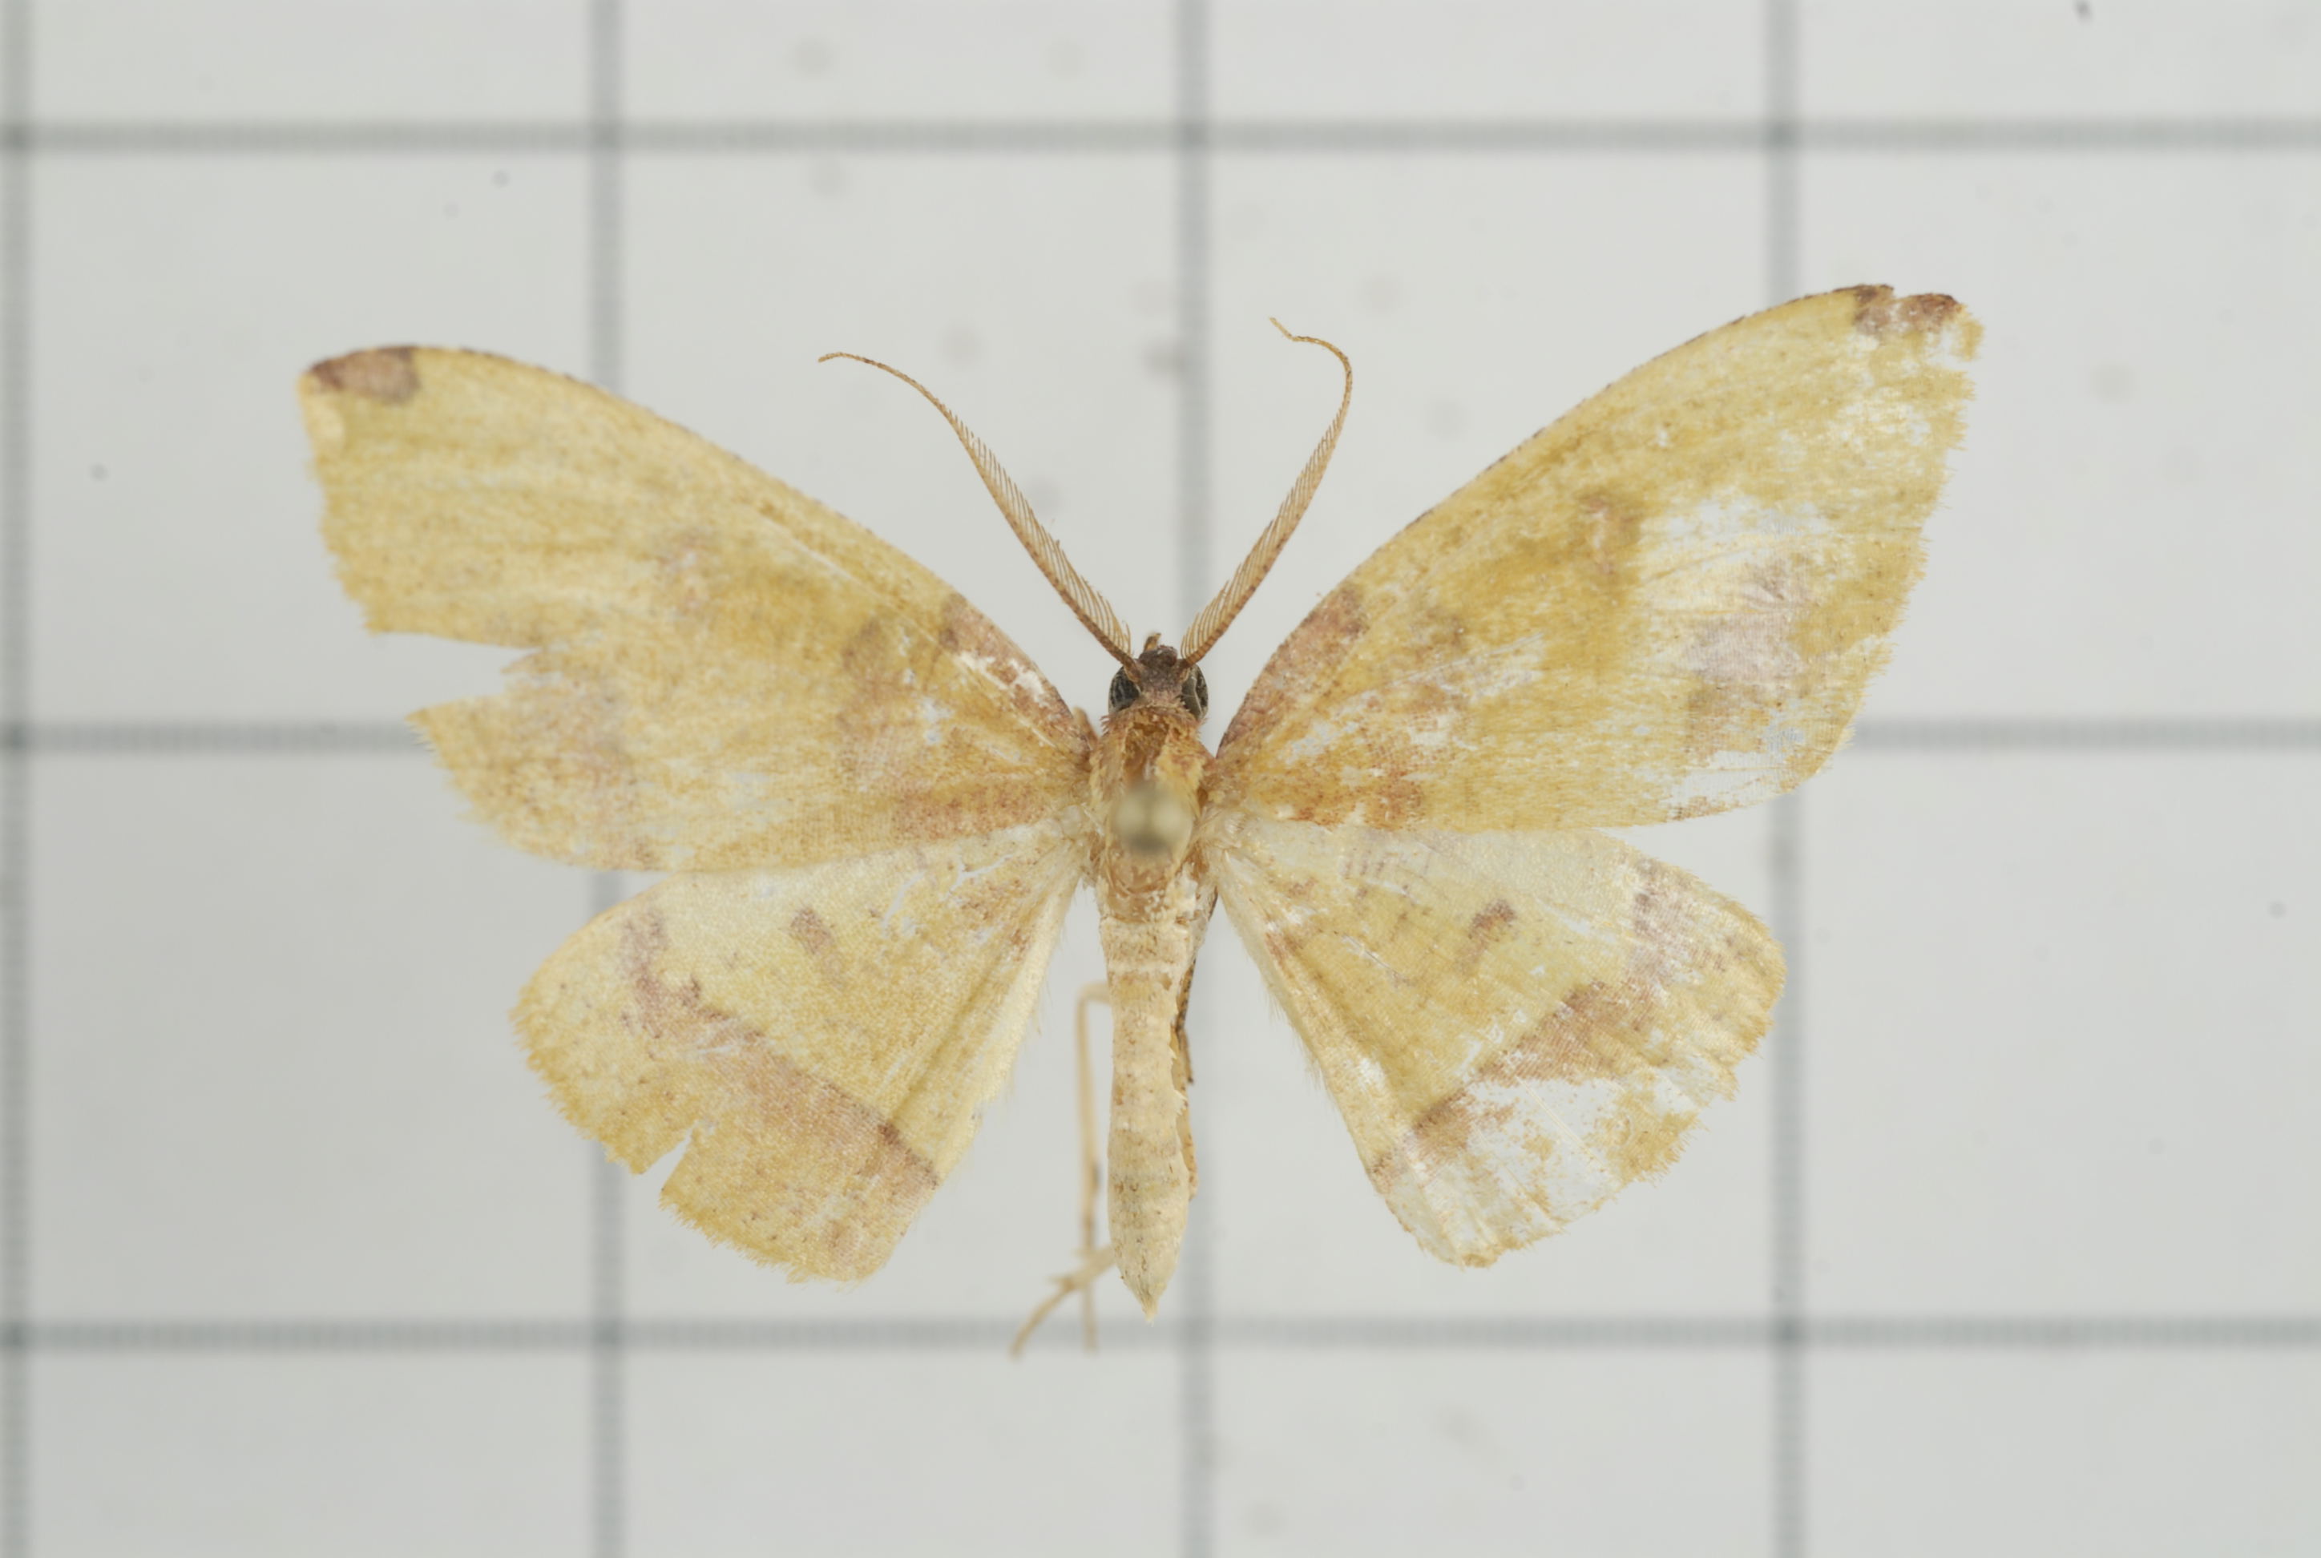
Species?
Heterolocha coccinea
